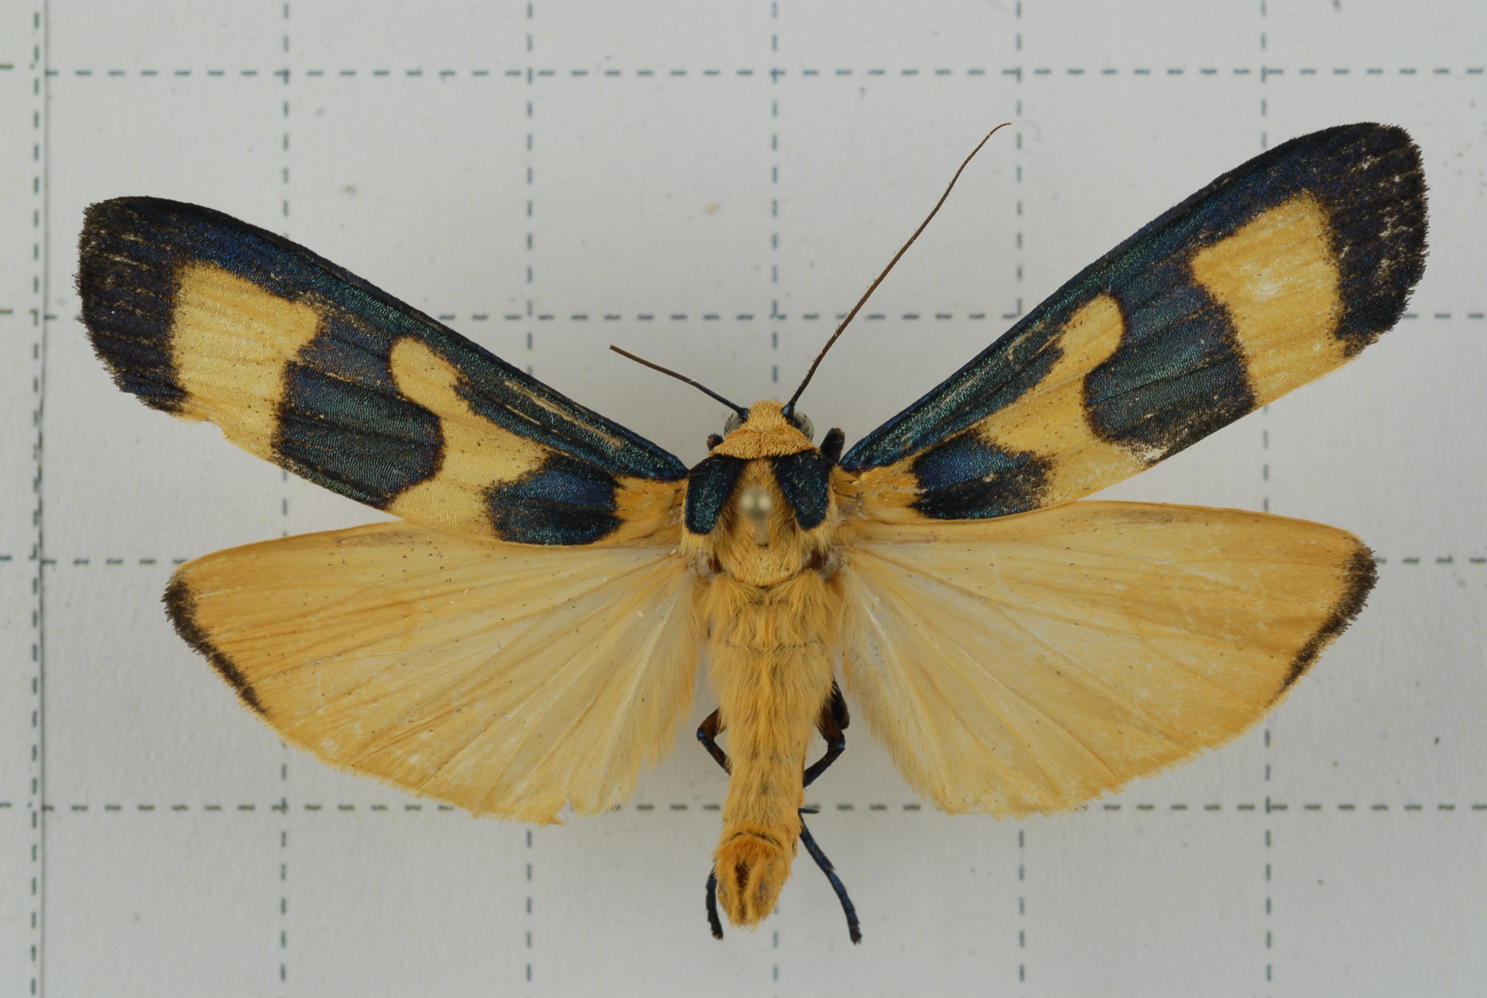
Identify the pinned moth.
Chrysaeglia magnifica
